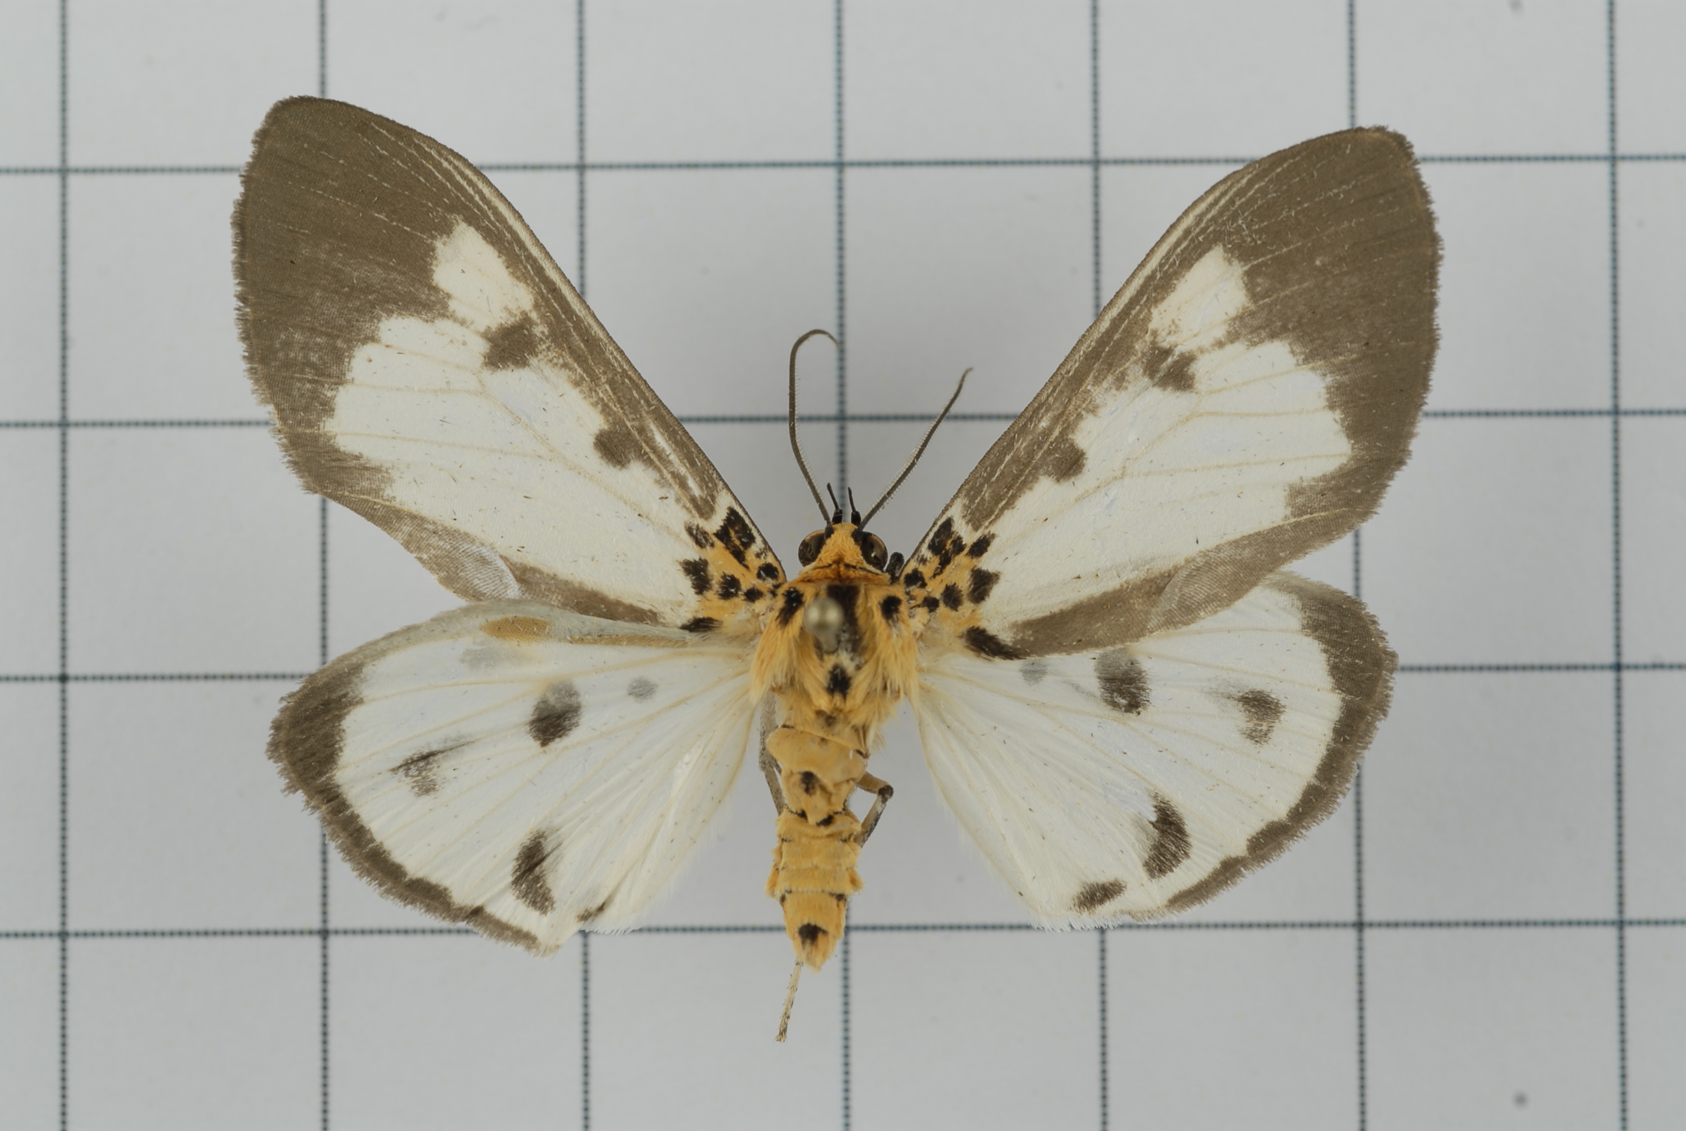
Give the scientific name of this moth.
Asota plana lacteata
